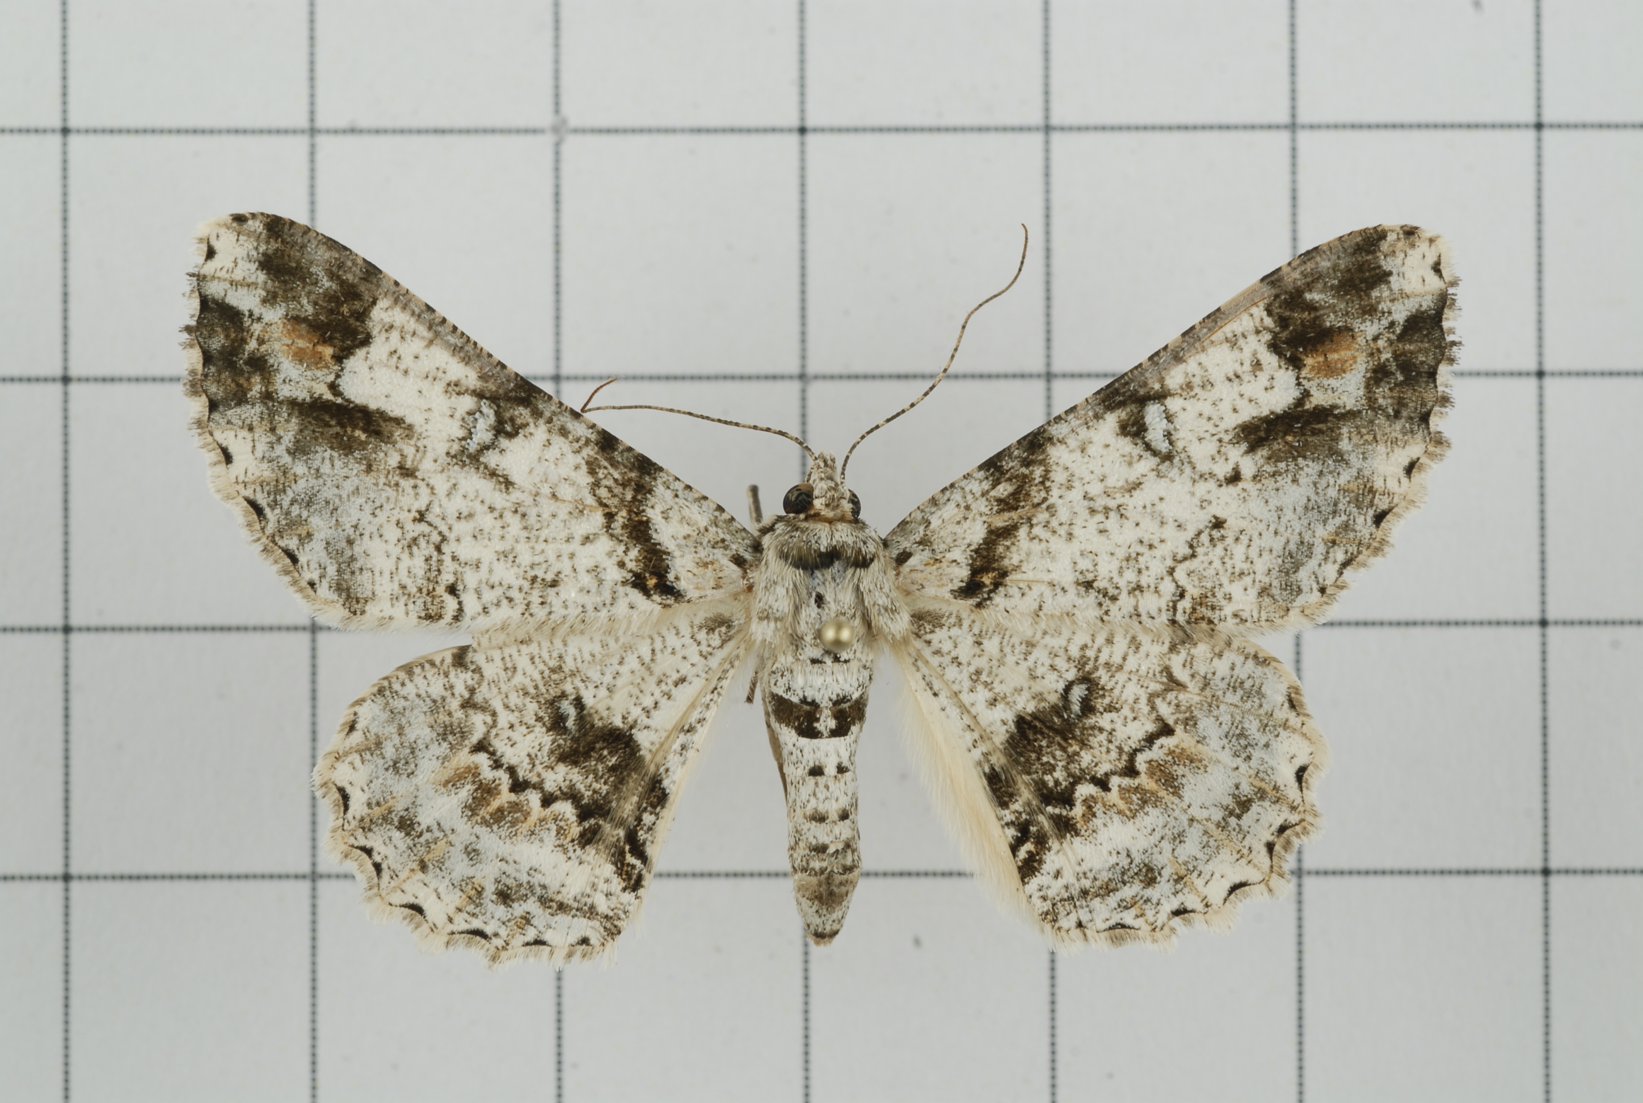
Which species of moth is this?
Cleora fraterna
